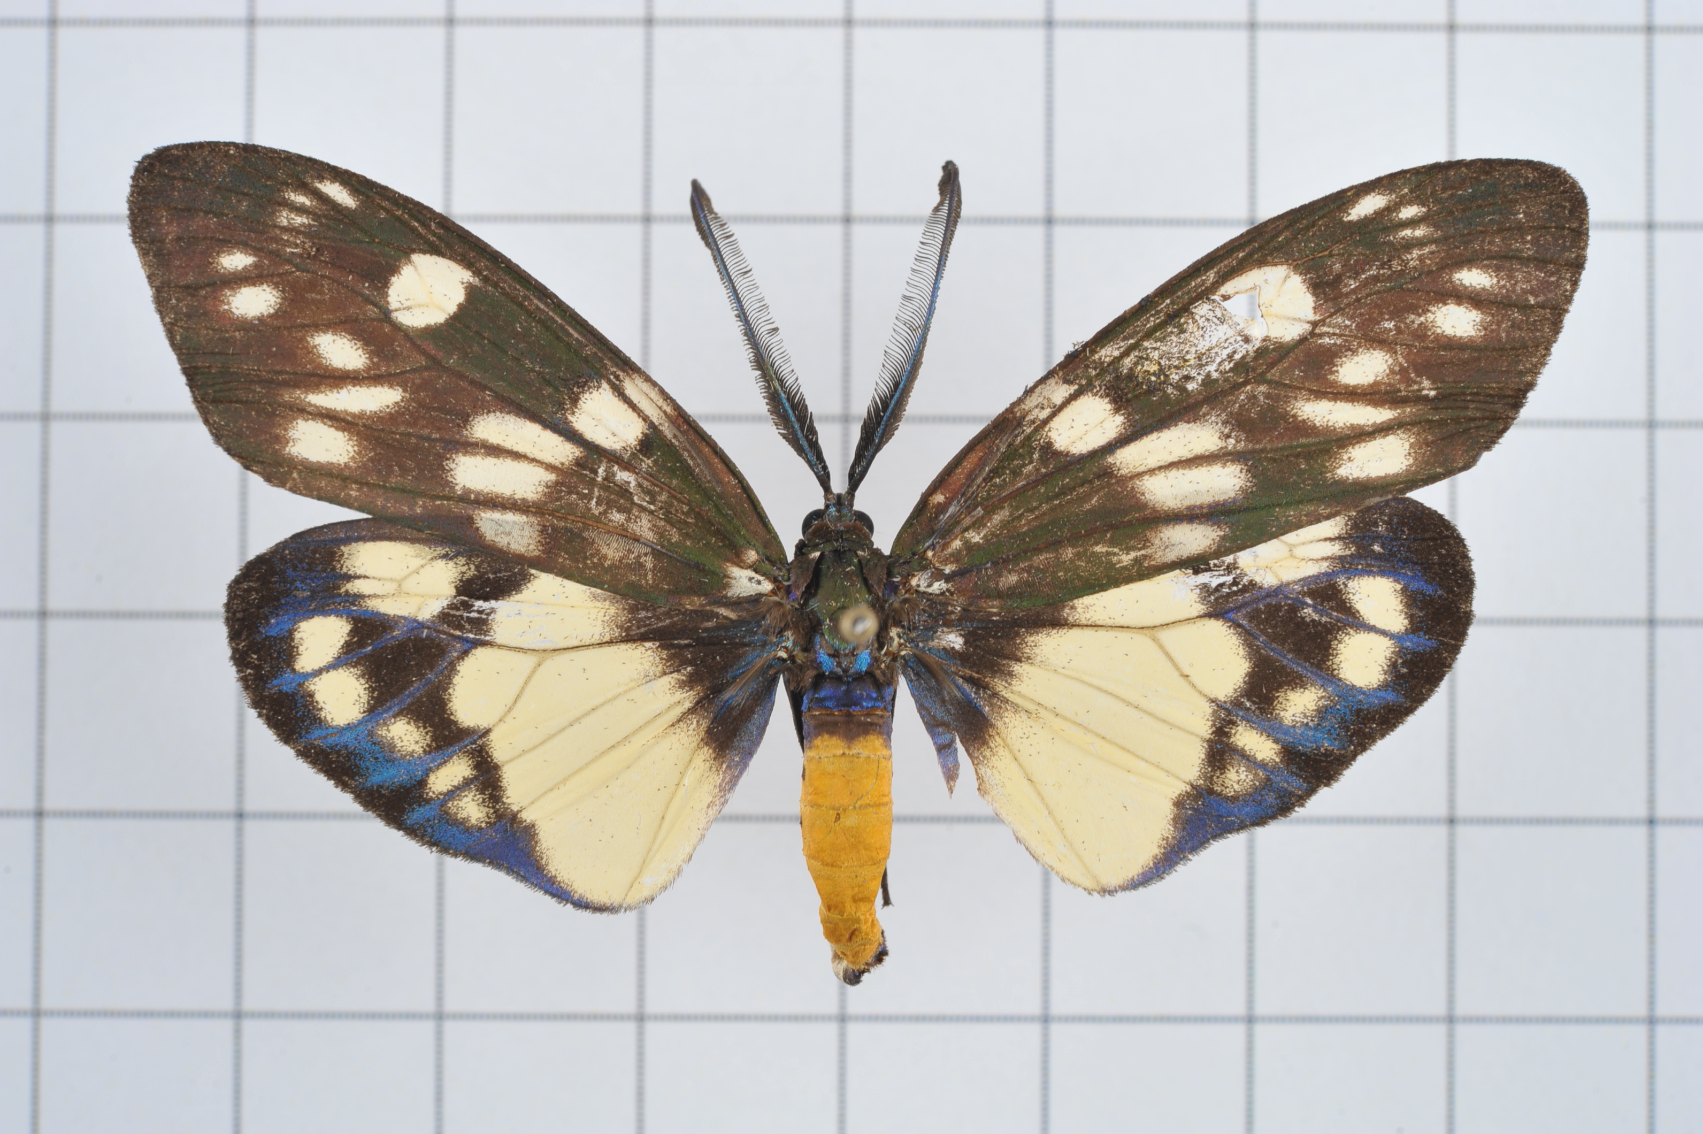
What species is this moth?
Eterusia aedea formosana
